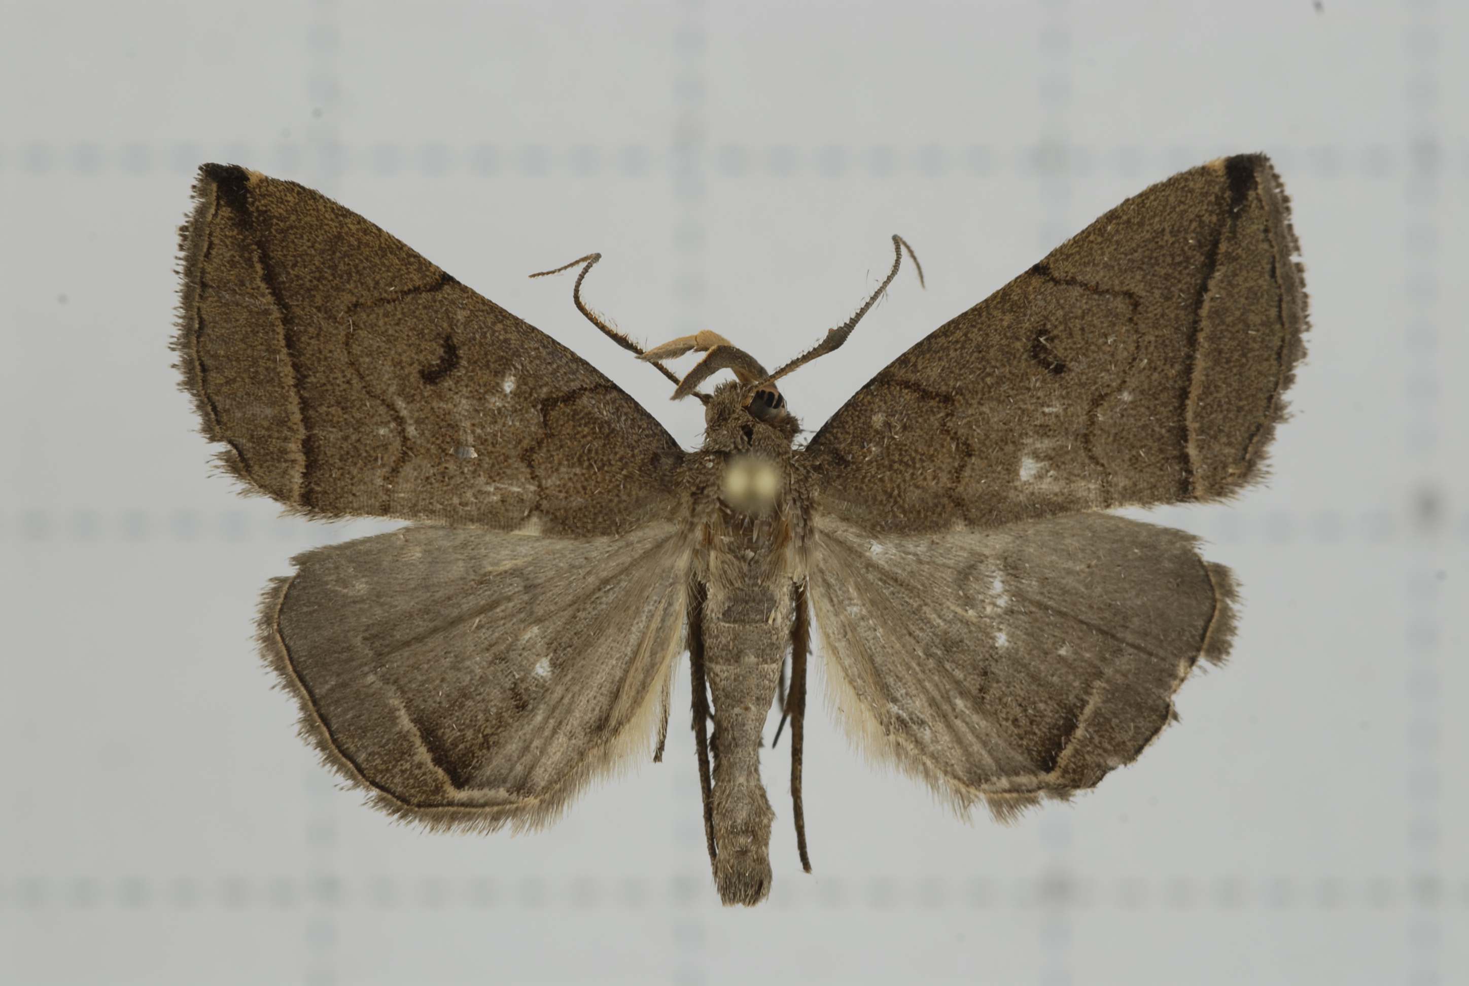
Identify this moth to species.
Zanclognatha nakatomii
